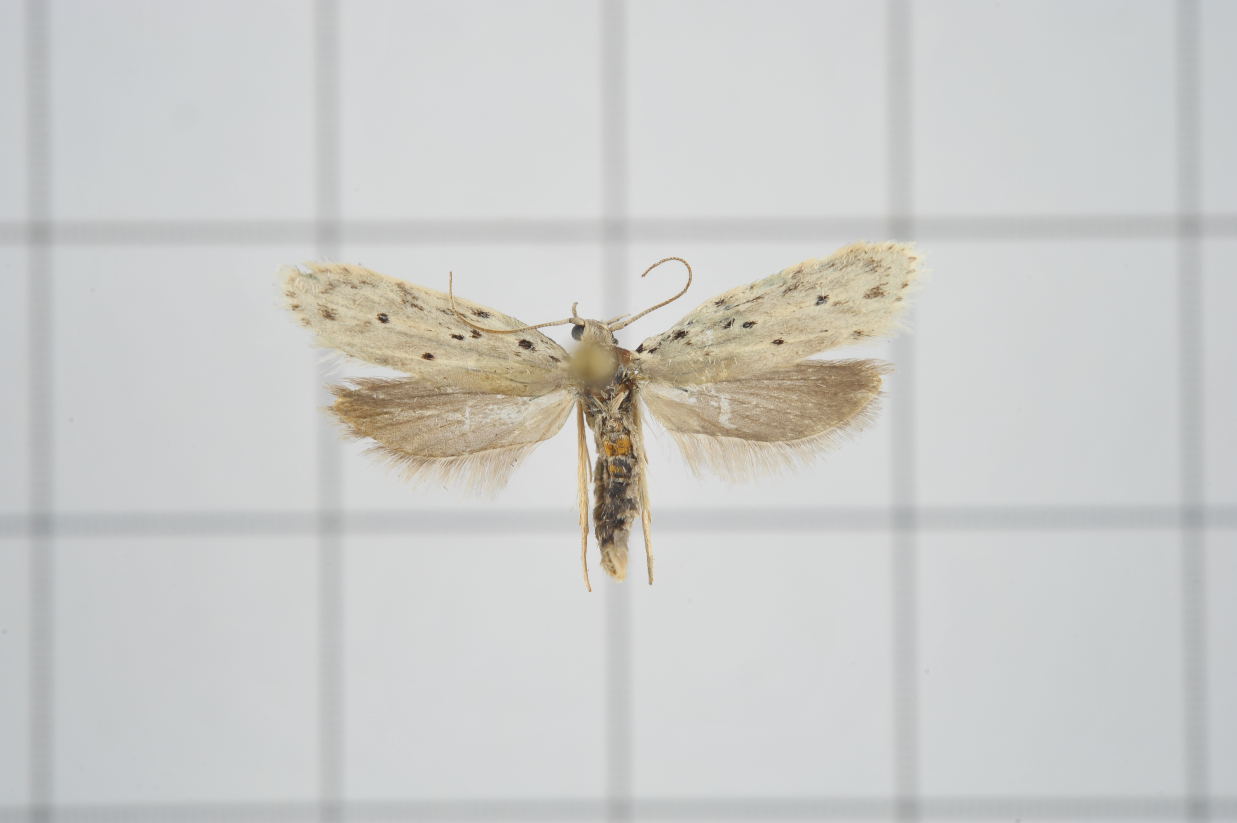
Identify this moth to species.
Syntomaula simulatella
